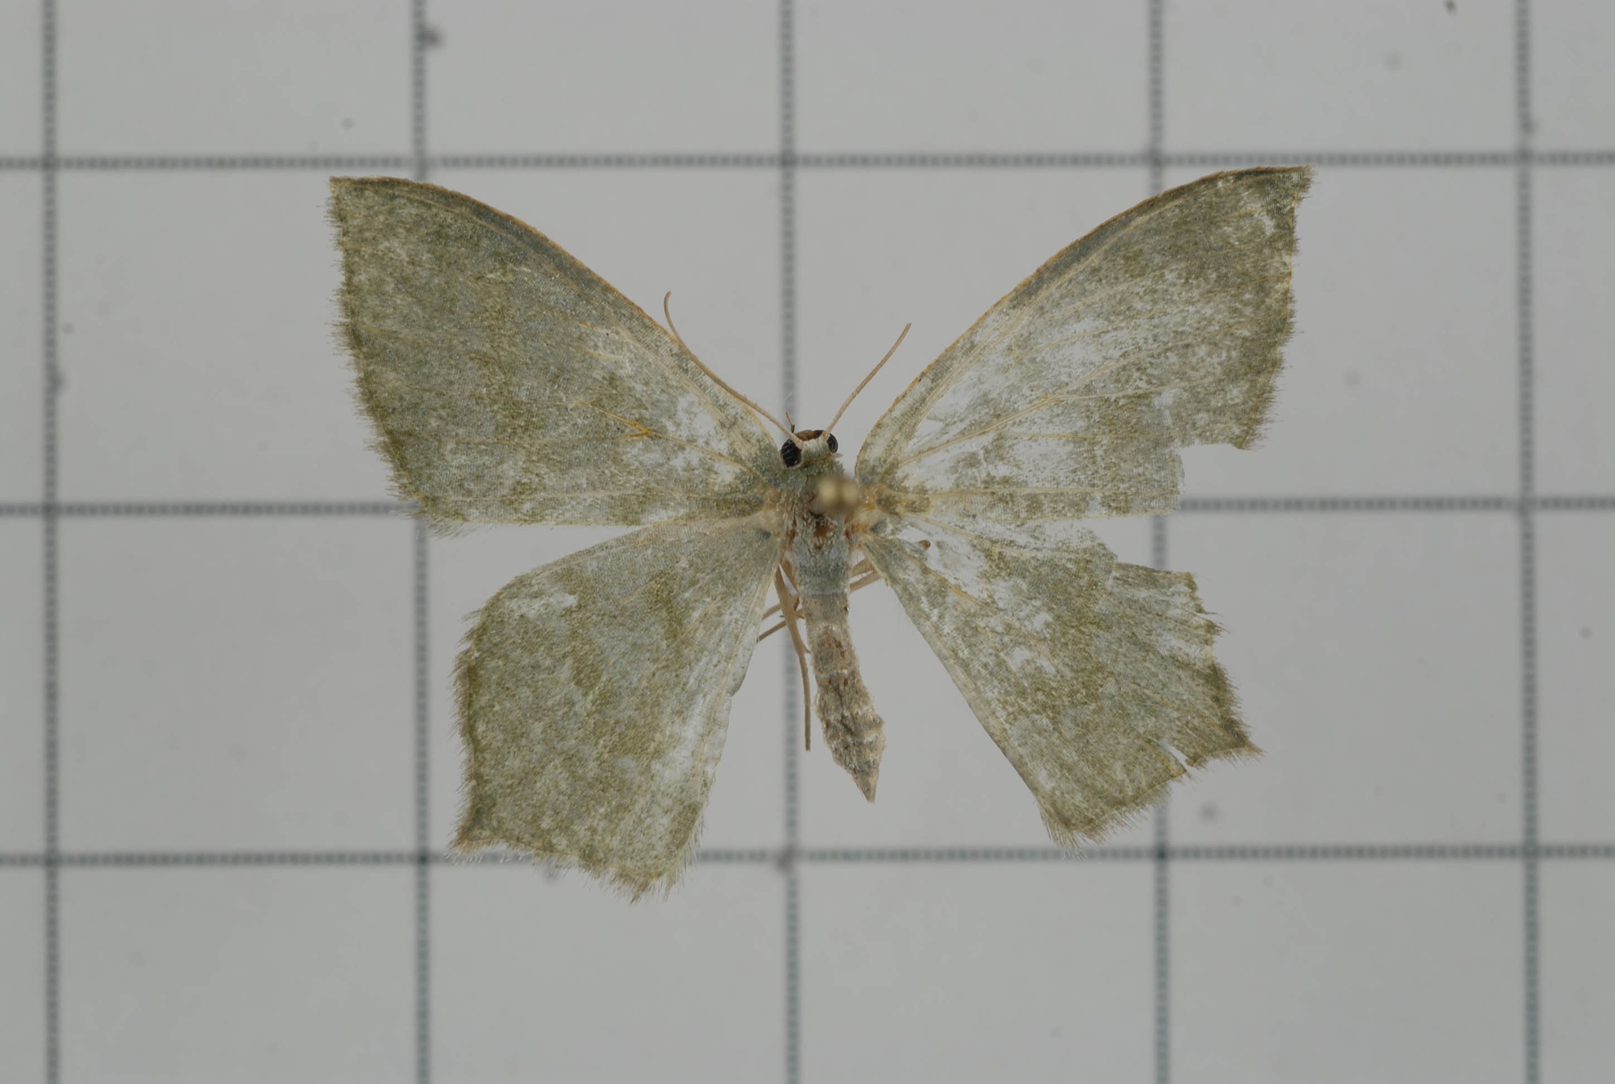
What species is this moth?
Maxates quadripunctata
